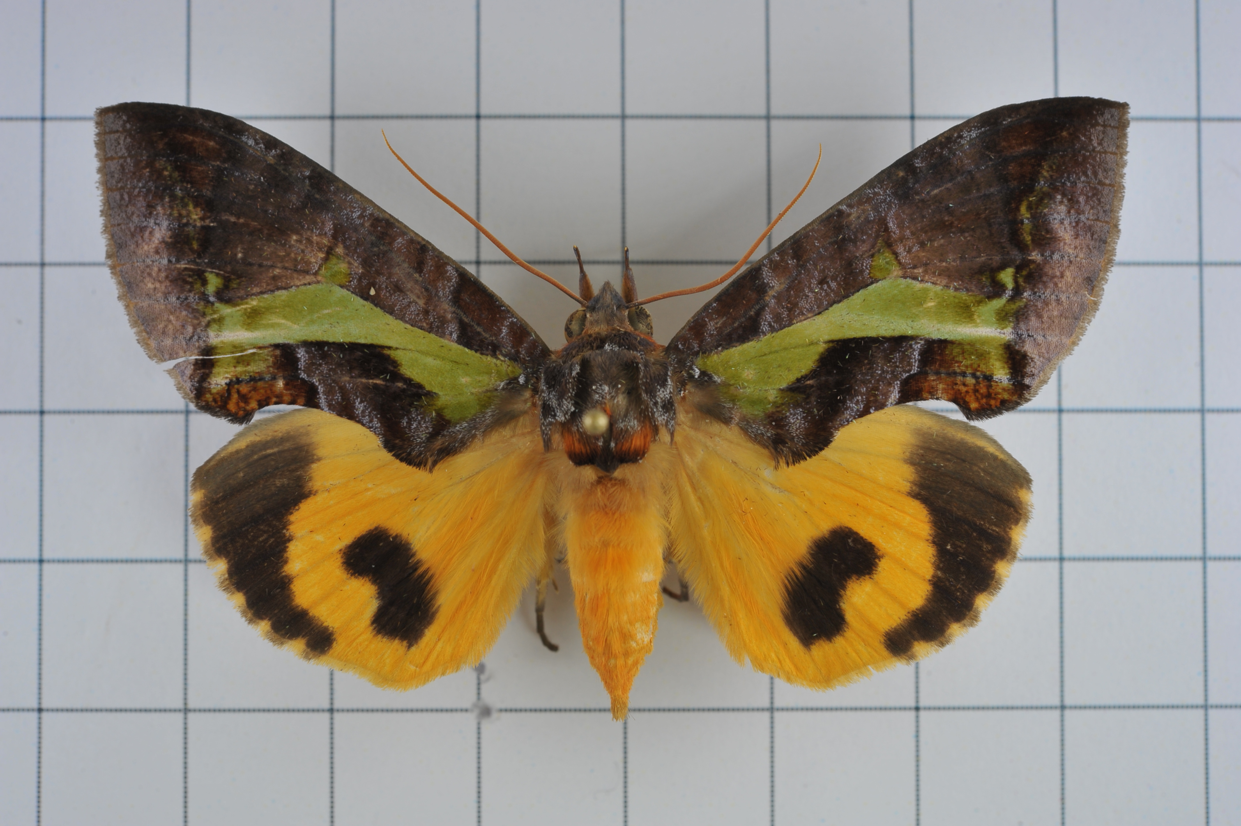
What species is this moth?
Eudocima homaena
